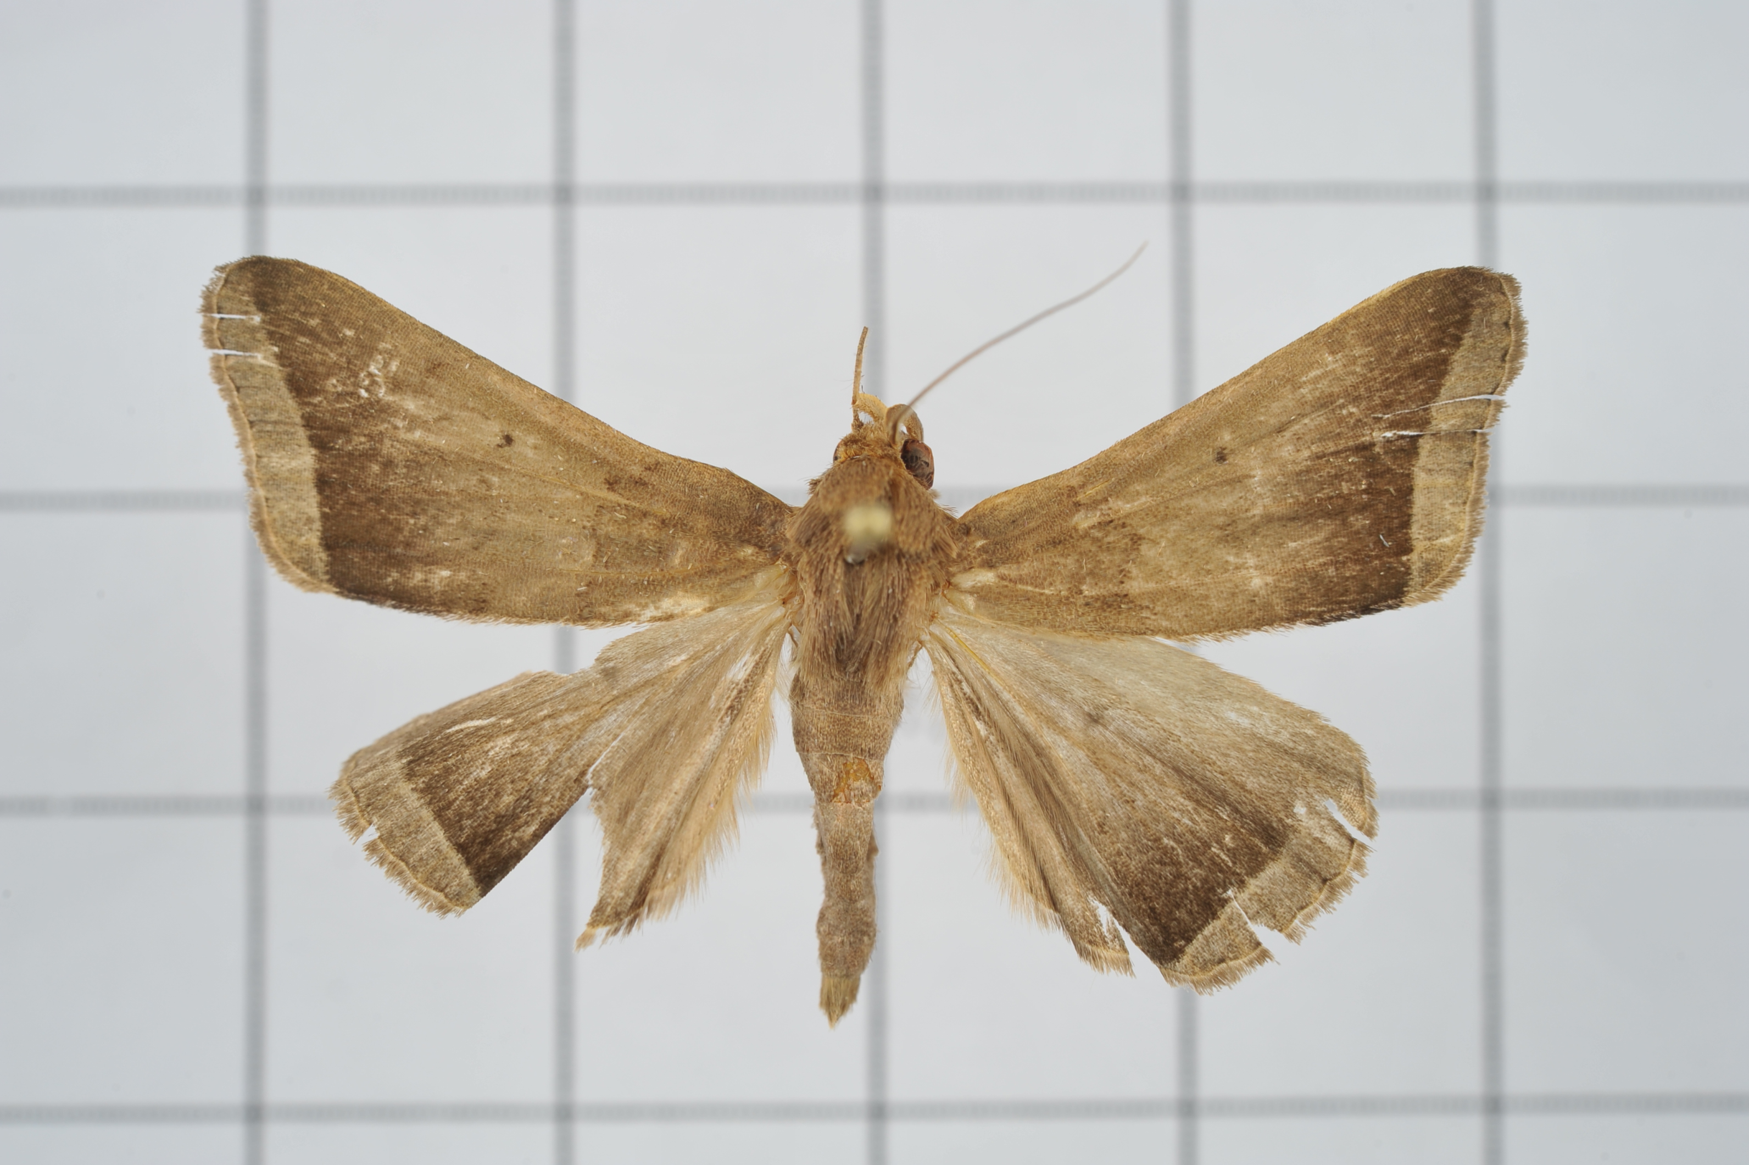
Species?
Simplicia bimarginata
